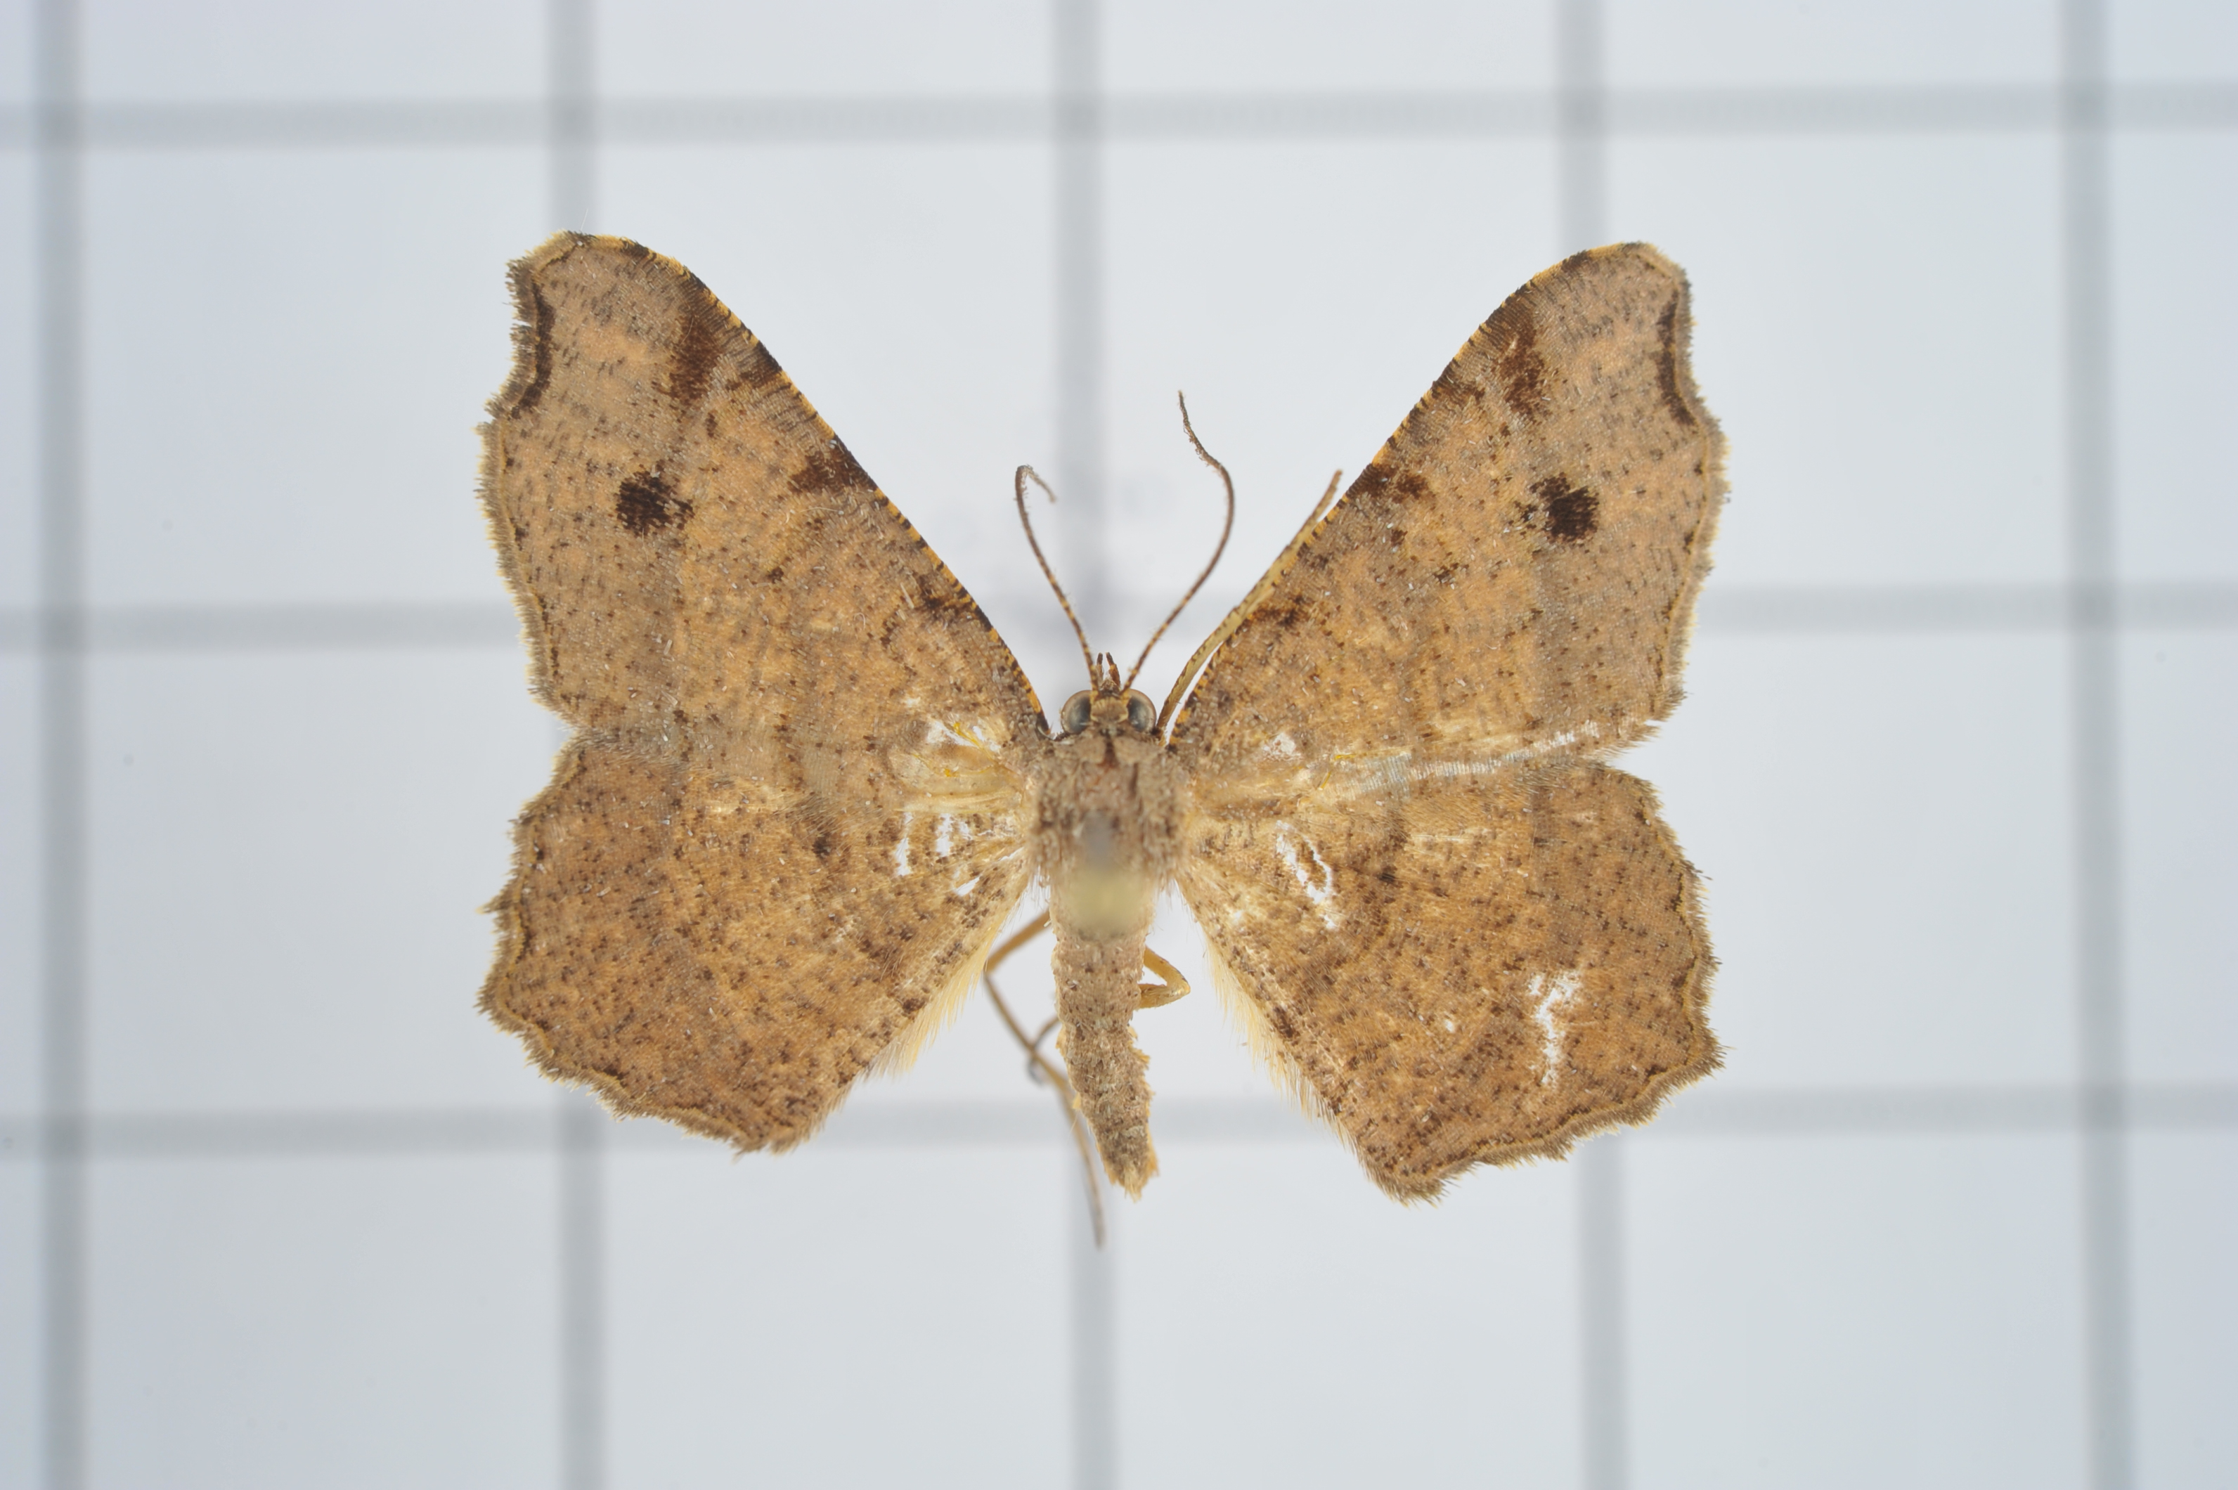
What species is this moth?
Chiasmia kanshireiensis
